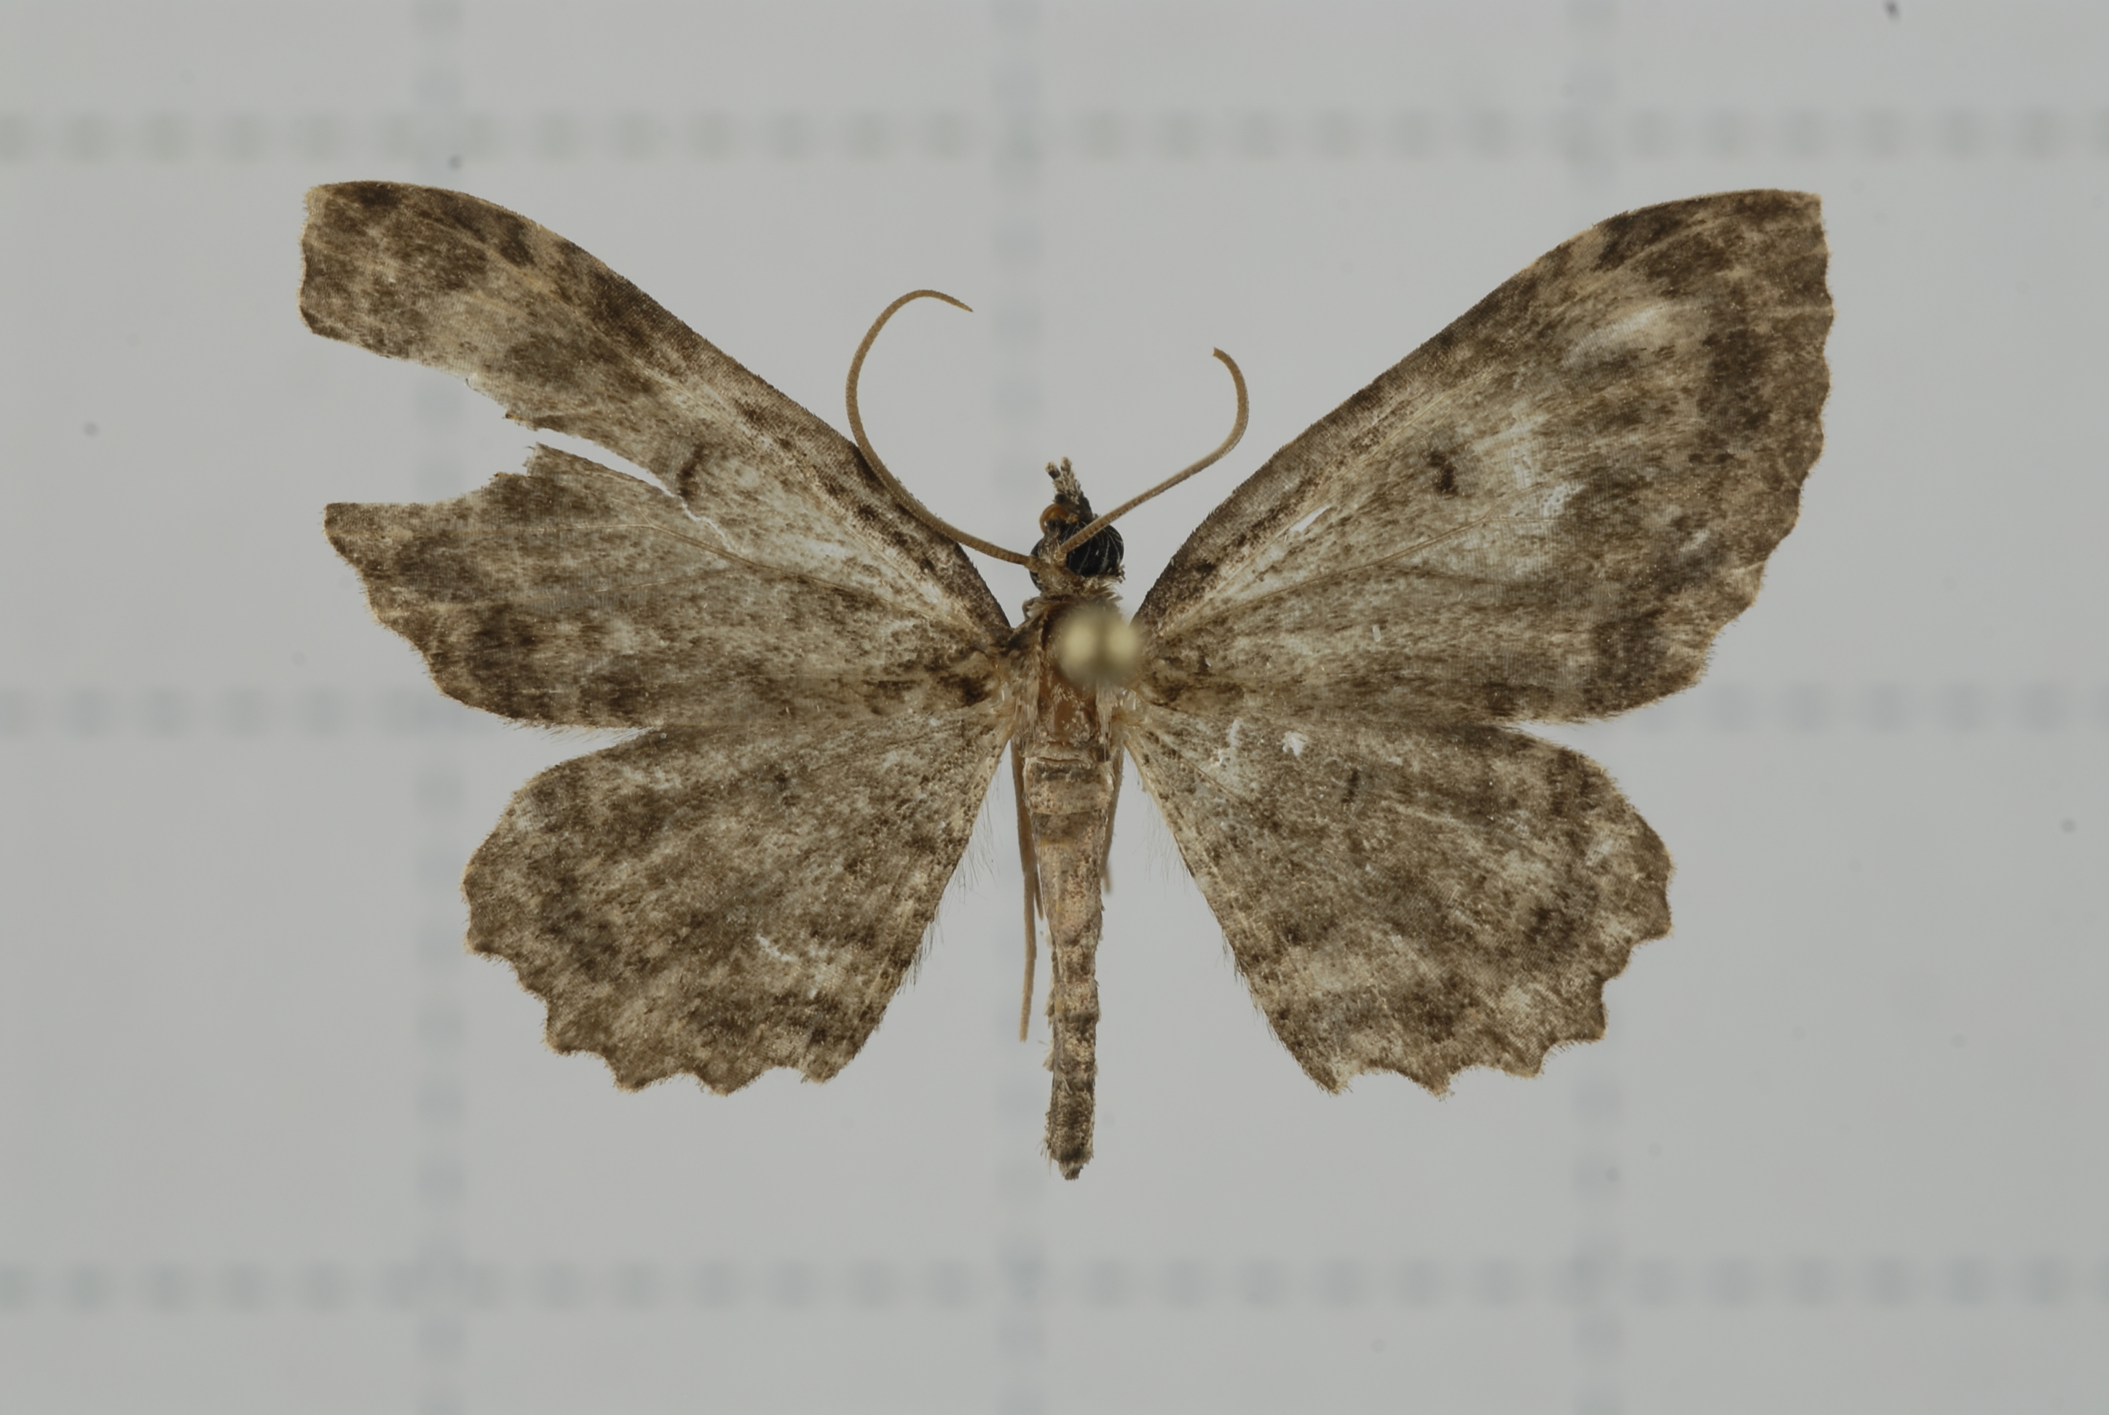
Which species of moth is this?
Collix ghosha ghosha
